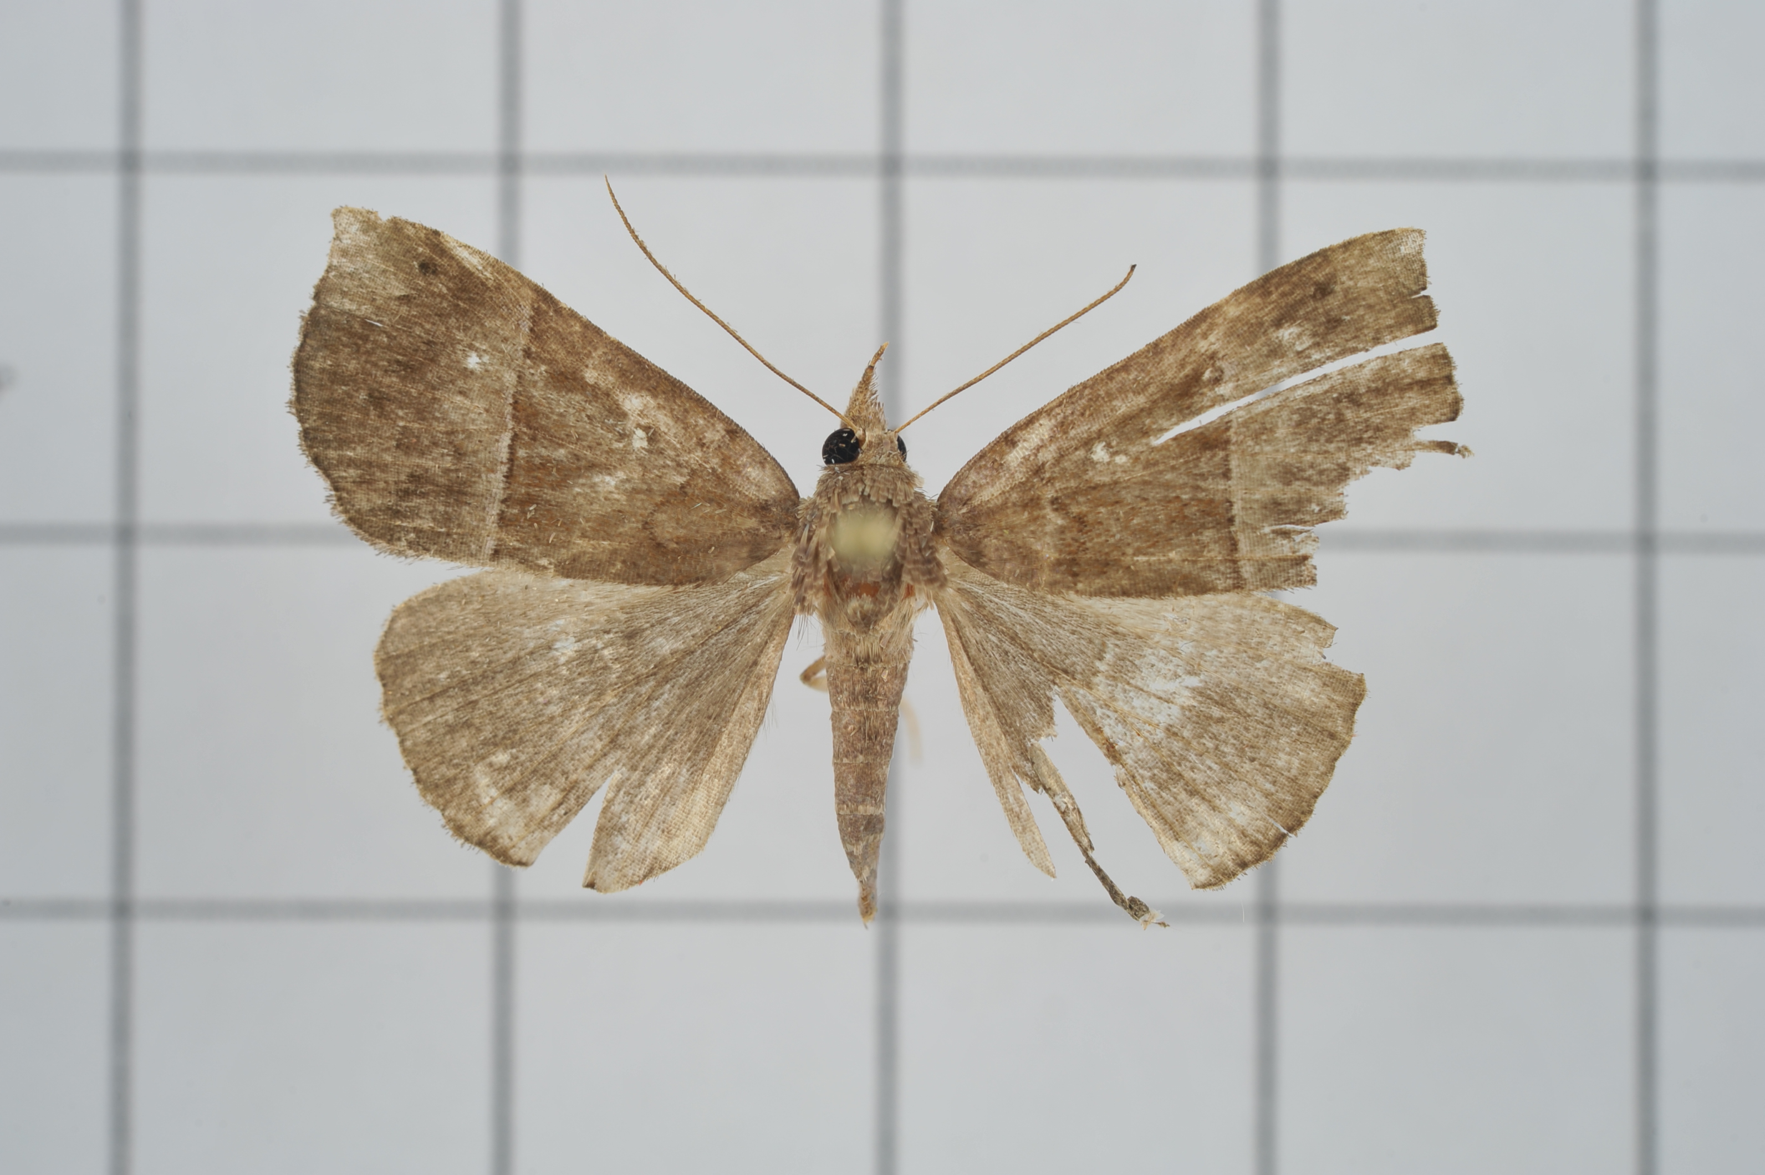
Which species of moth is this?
Hypena iconicalis
